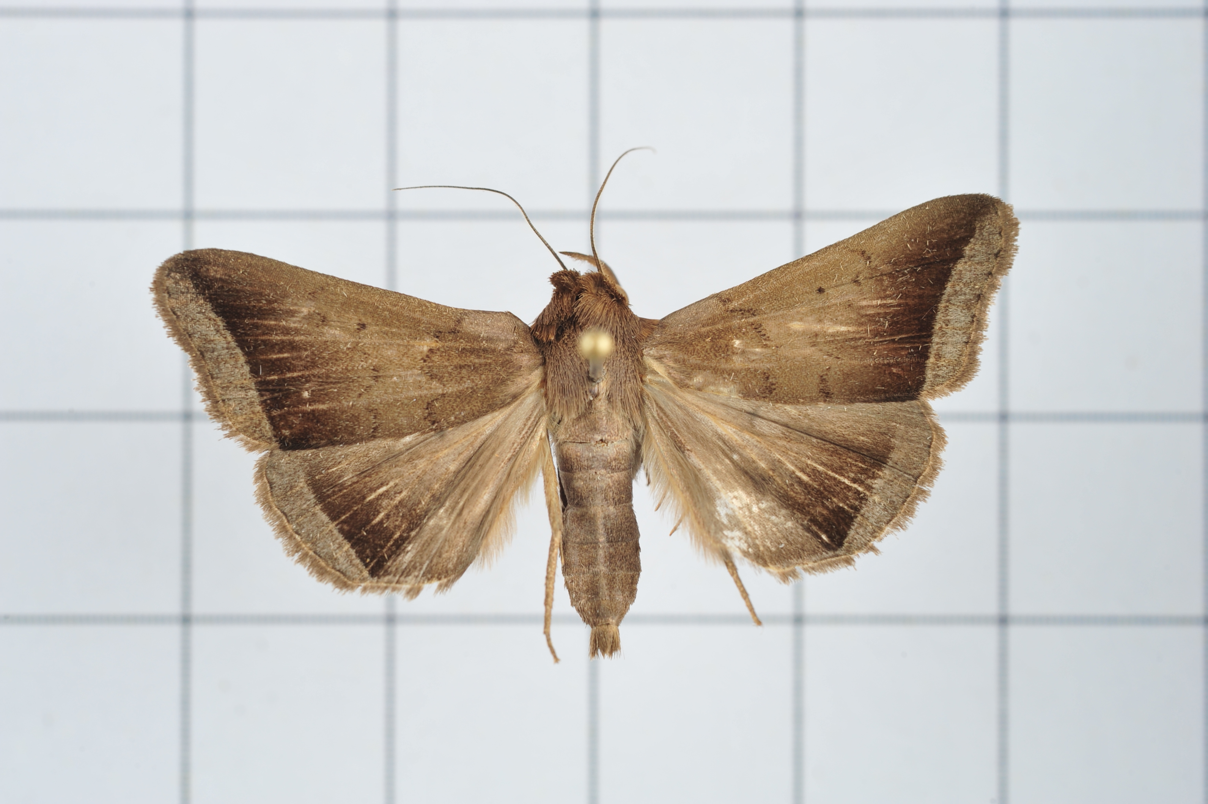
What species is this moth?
Simplicia bimarginata
